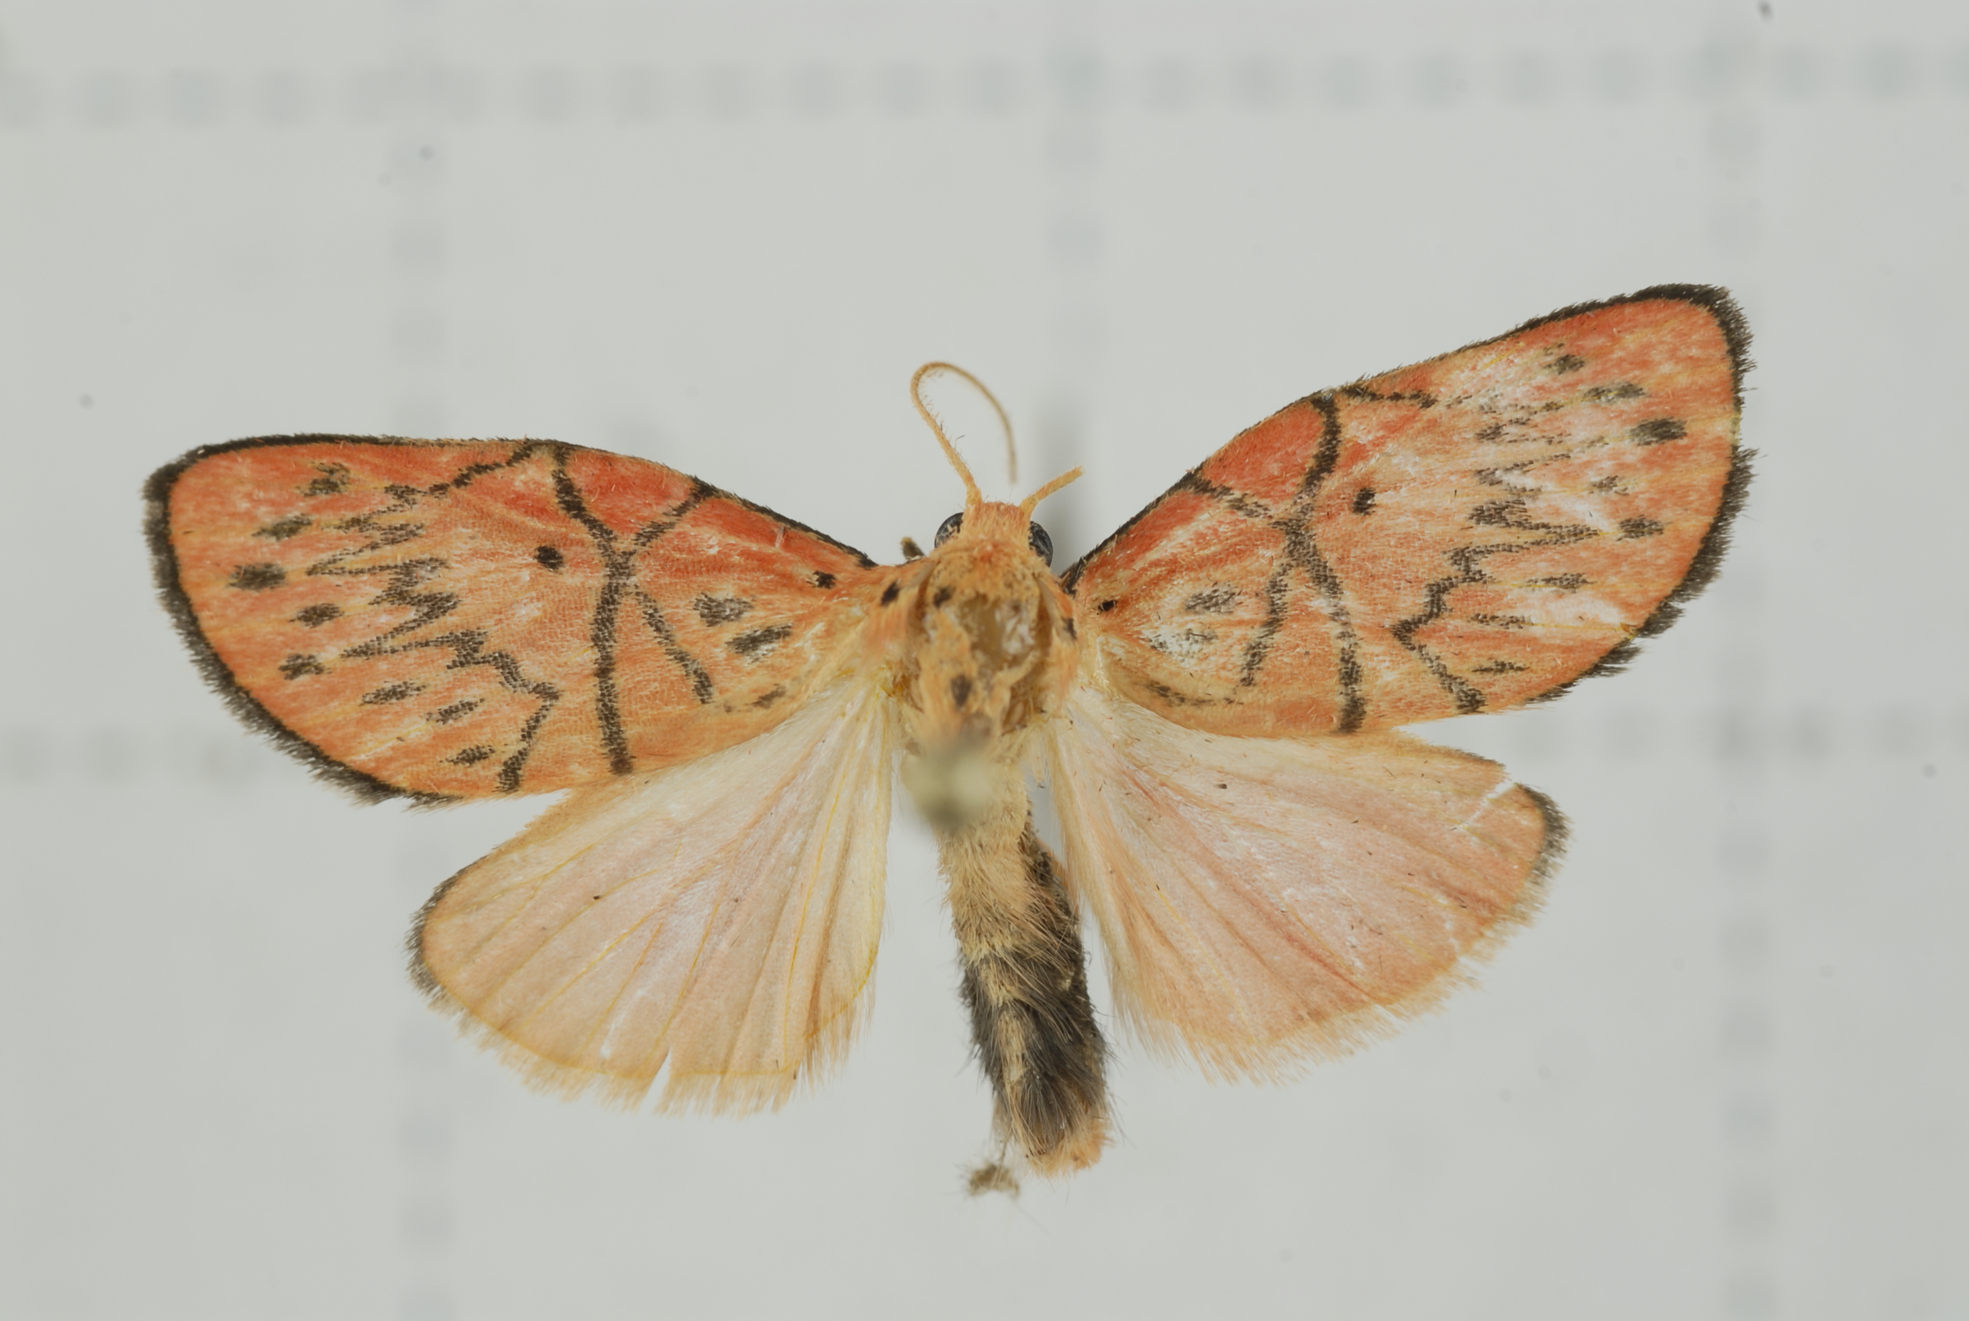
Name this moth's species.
Aberrasine lichenshihi
